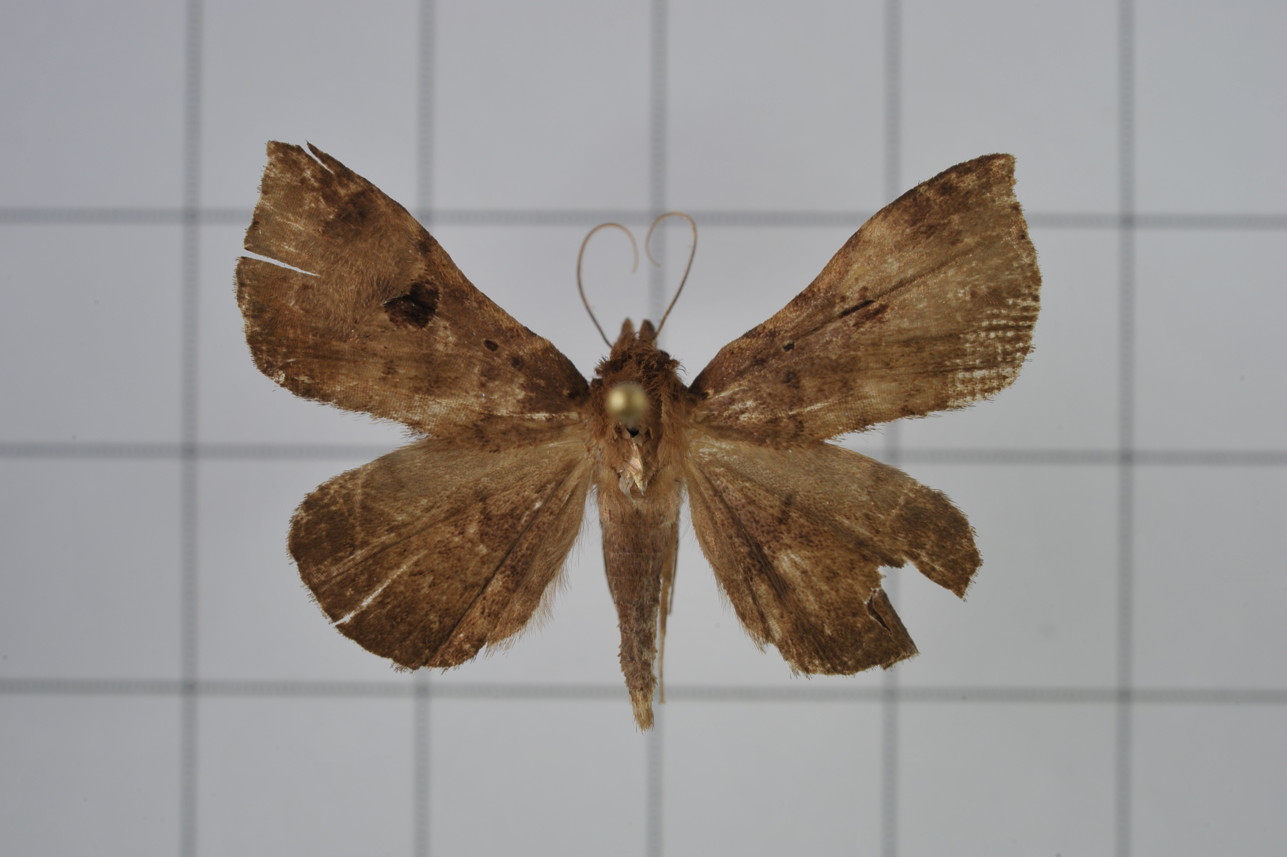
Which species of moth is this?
Mosopia punctilinea
